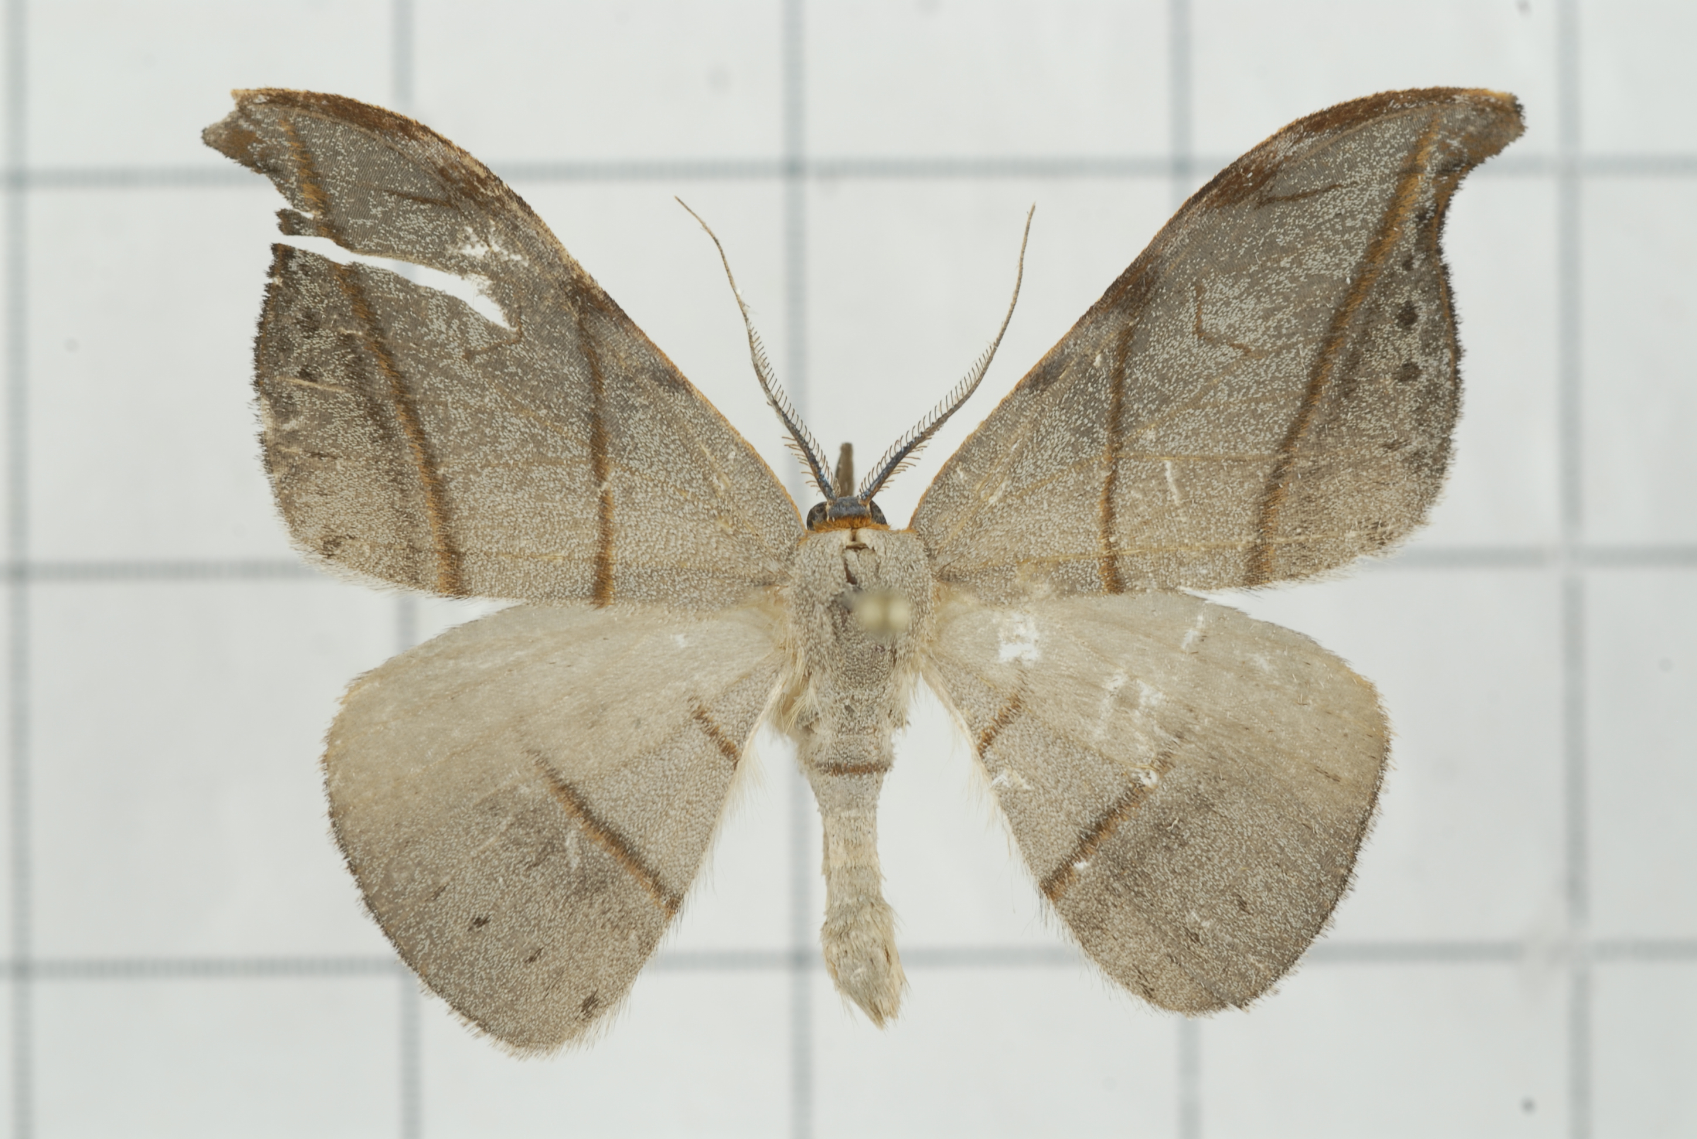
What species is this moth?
Nordstromia semililacina
